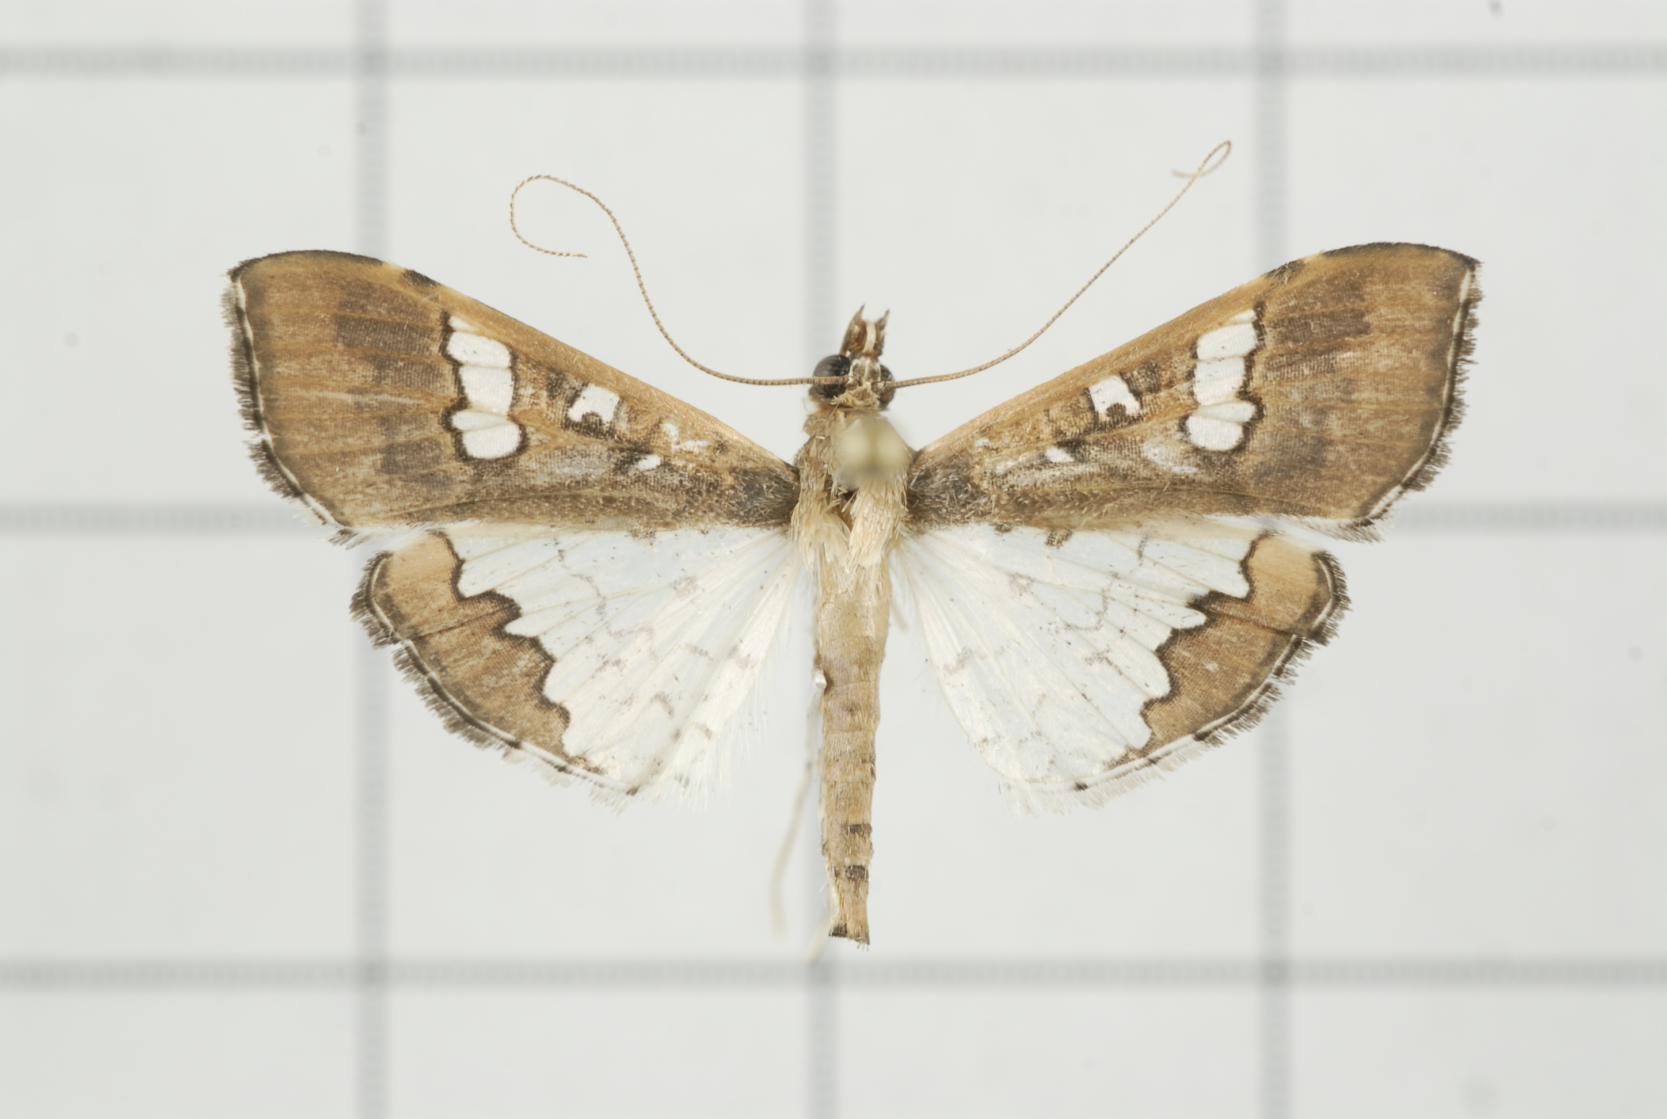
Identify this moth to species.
Maruca vitrata
